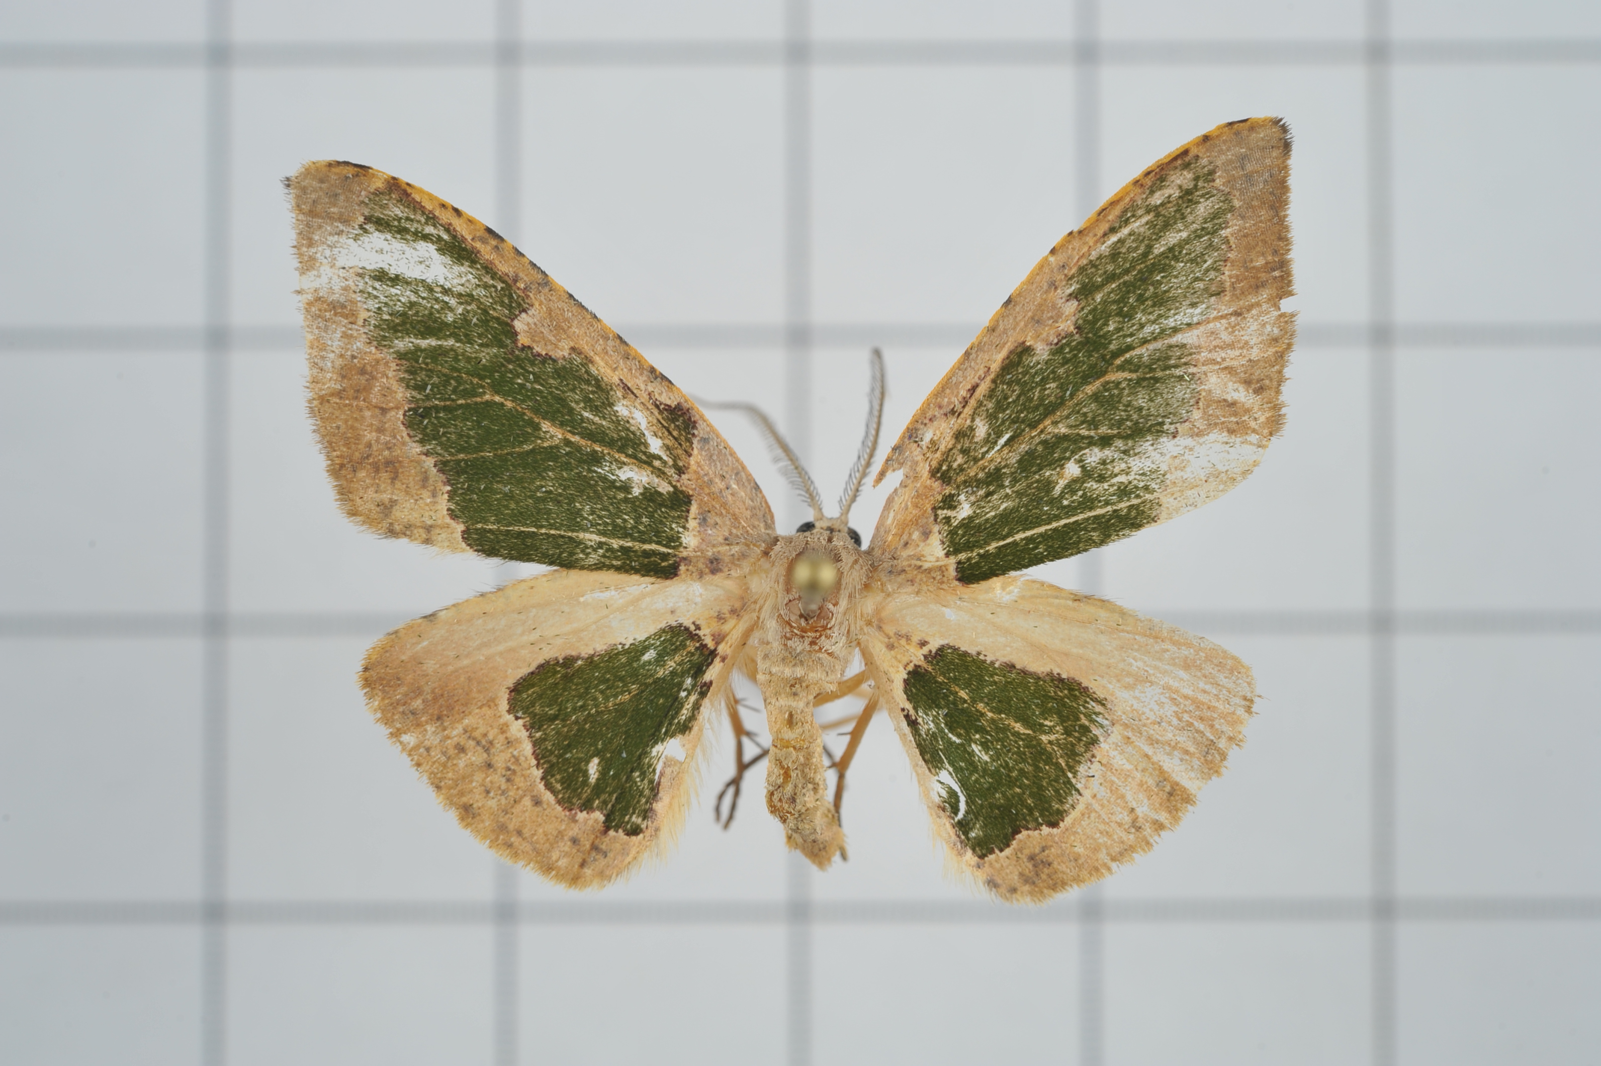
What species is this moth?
Celenna festivaria formosensis
